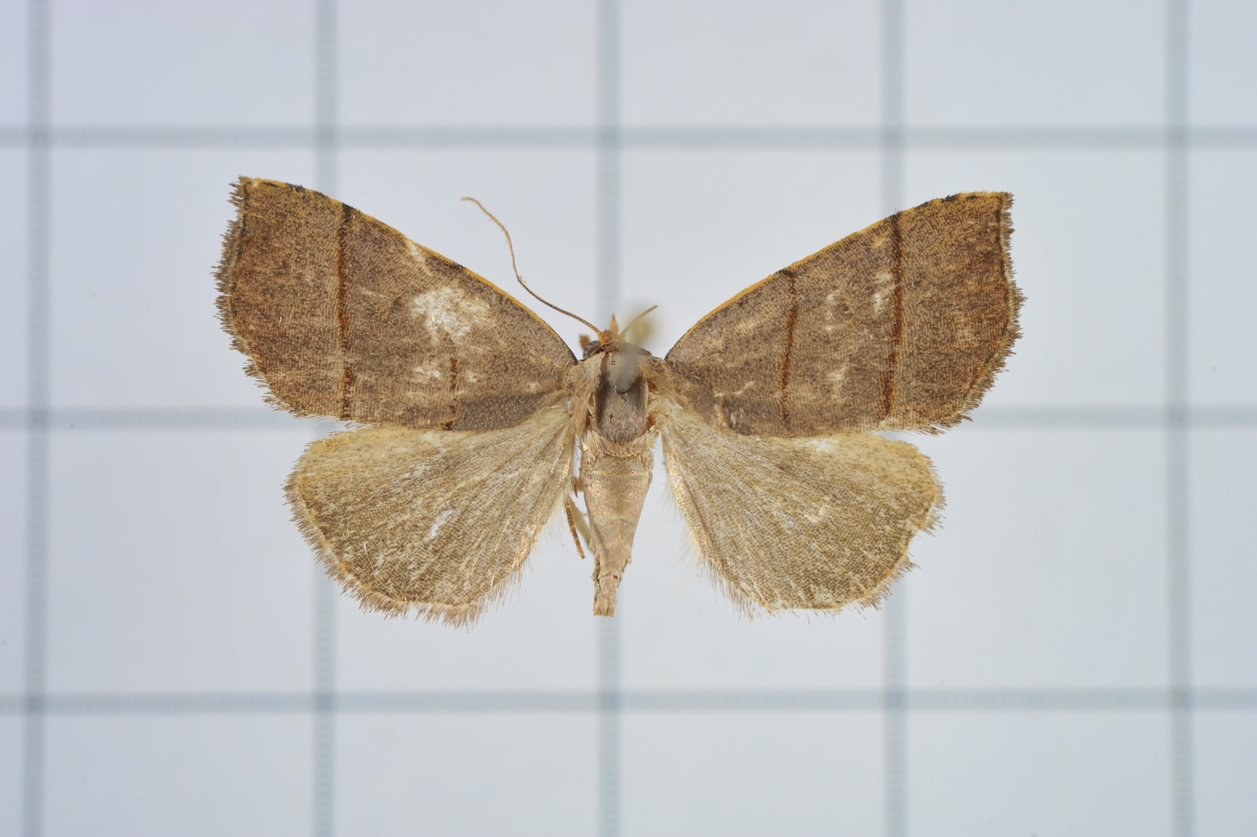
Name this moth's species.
Plecoptera siderogramma
